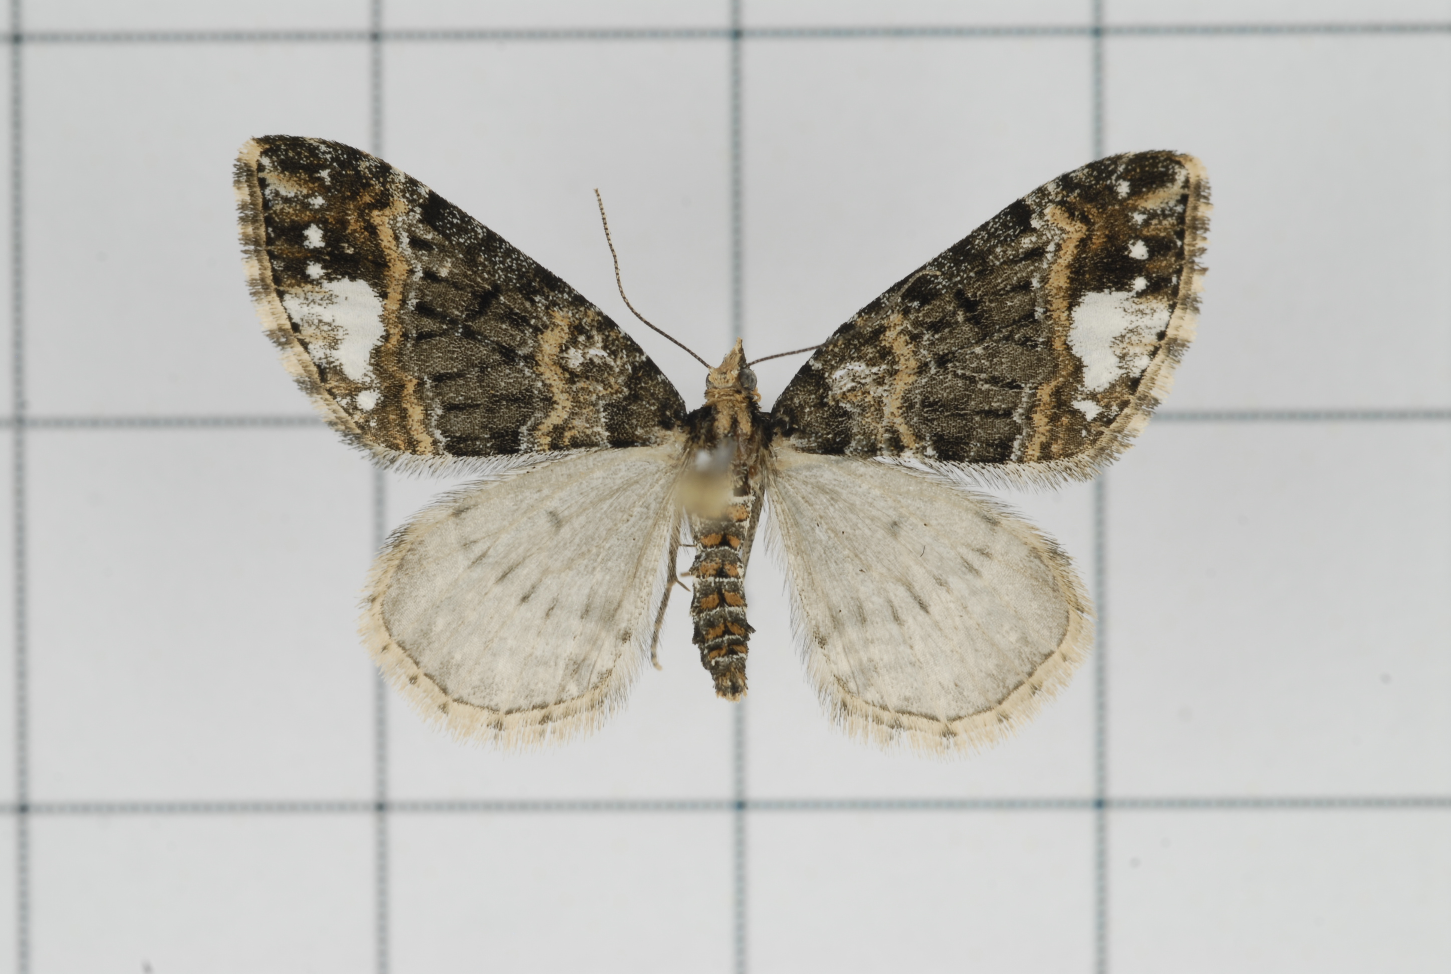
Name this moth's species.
Martania seriata
